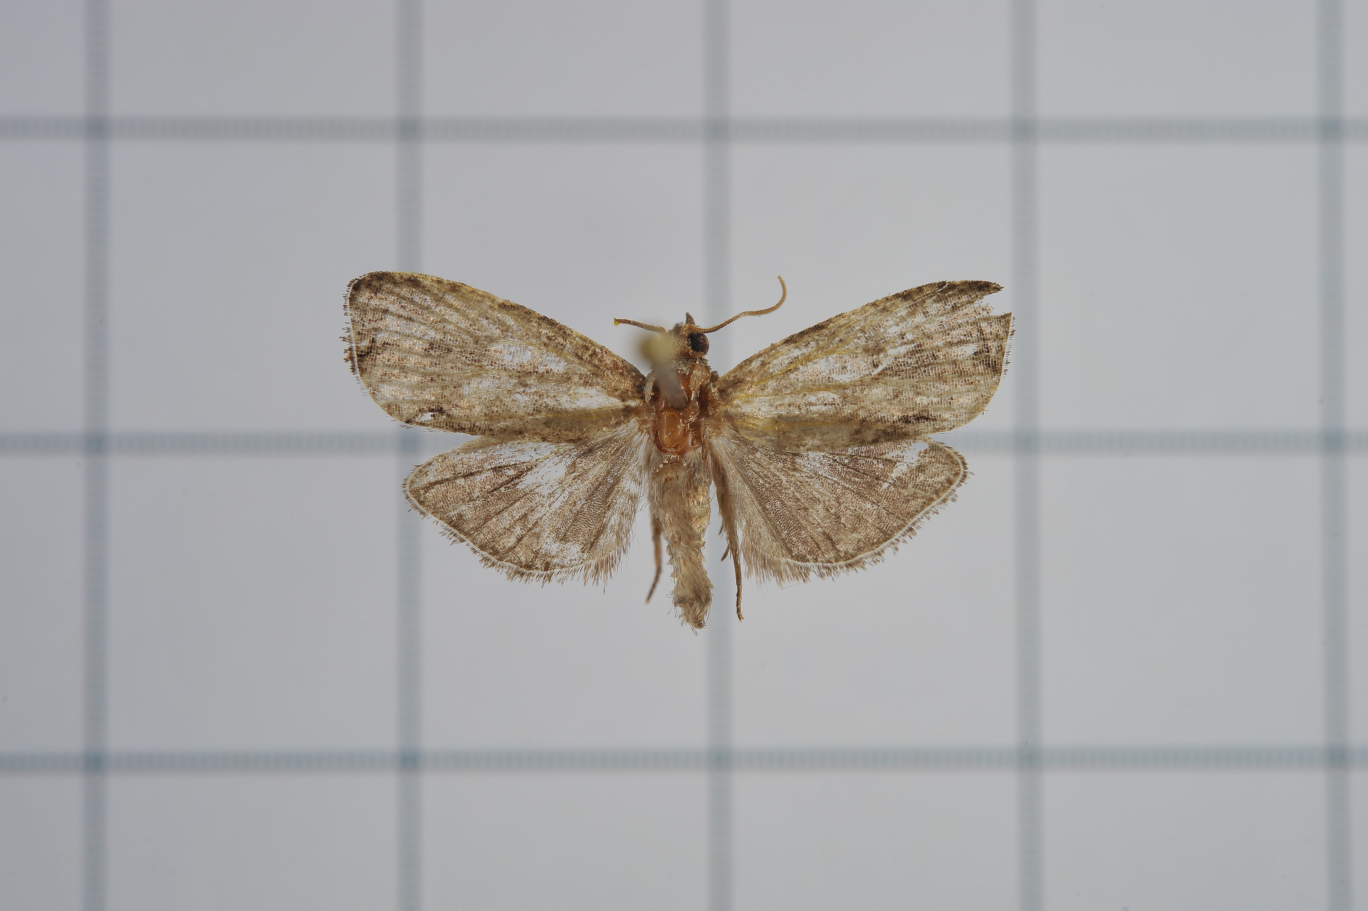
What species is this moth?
Cryptophlebia repletana
